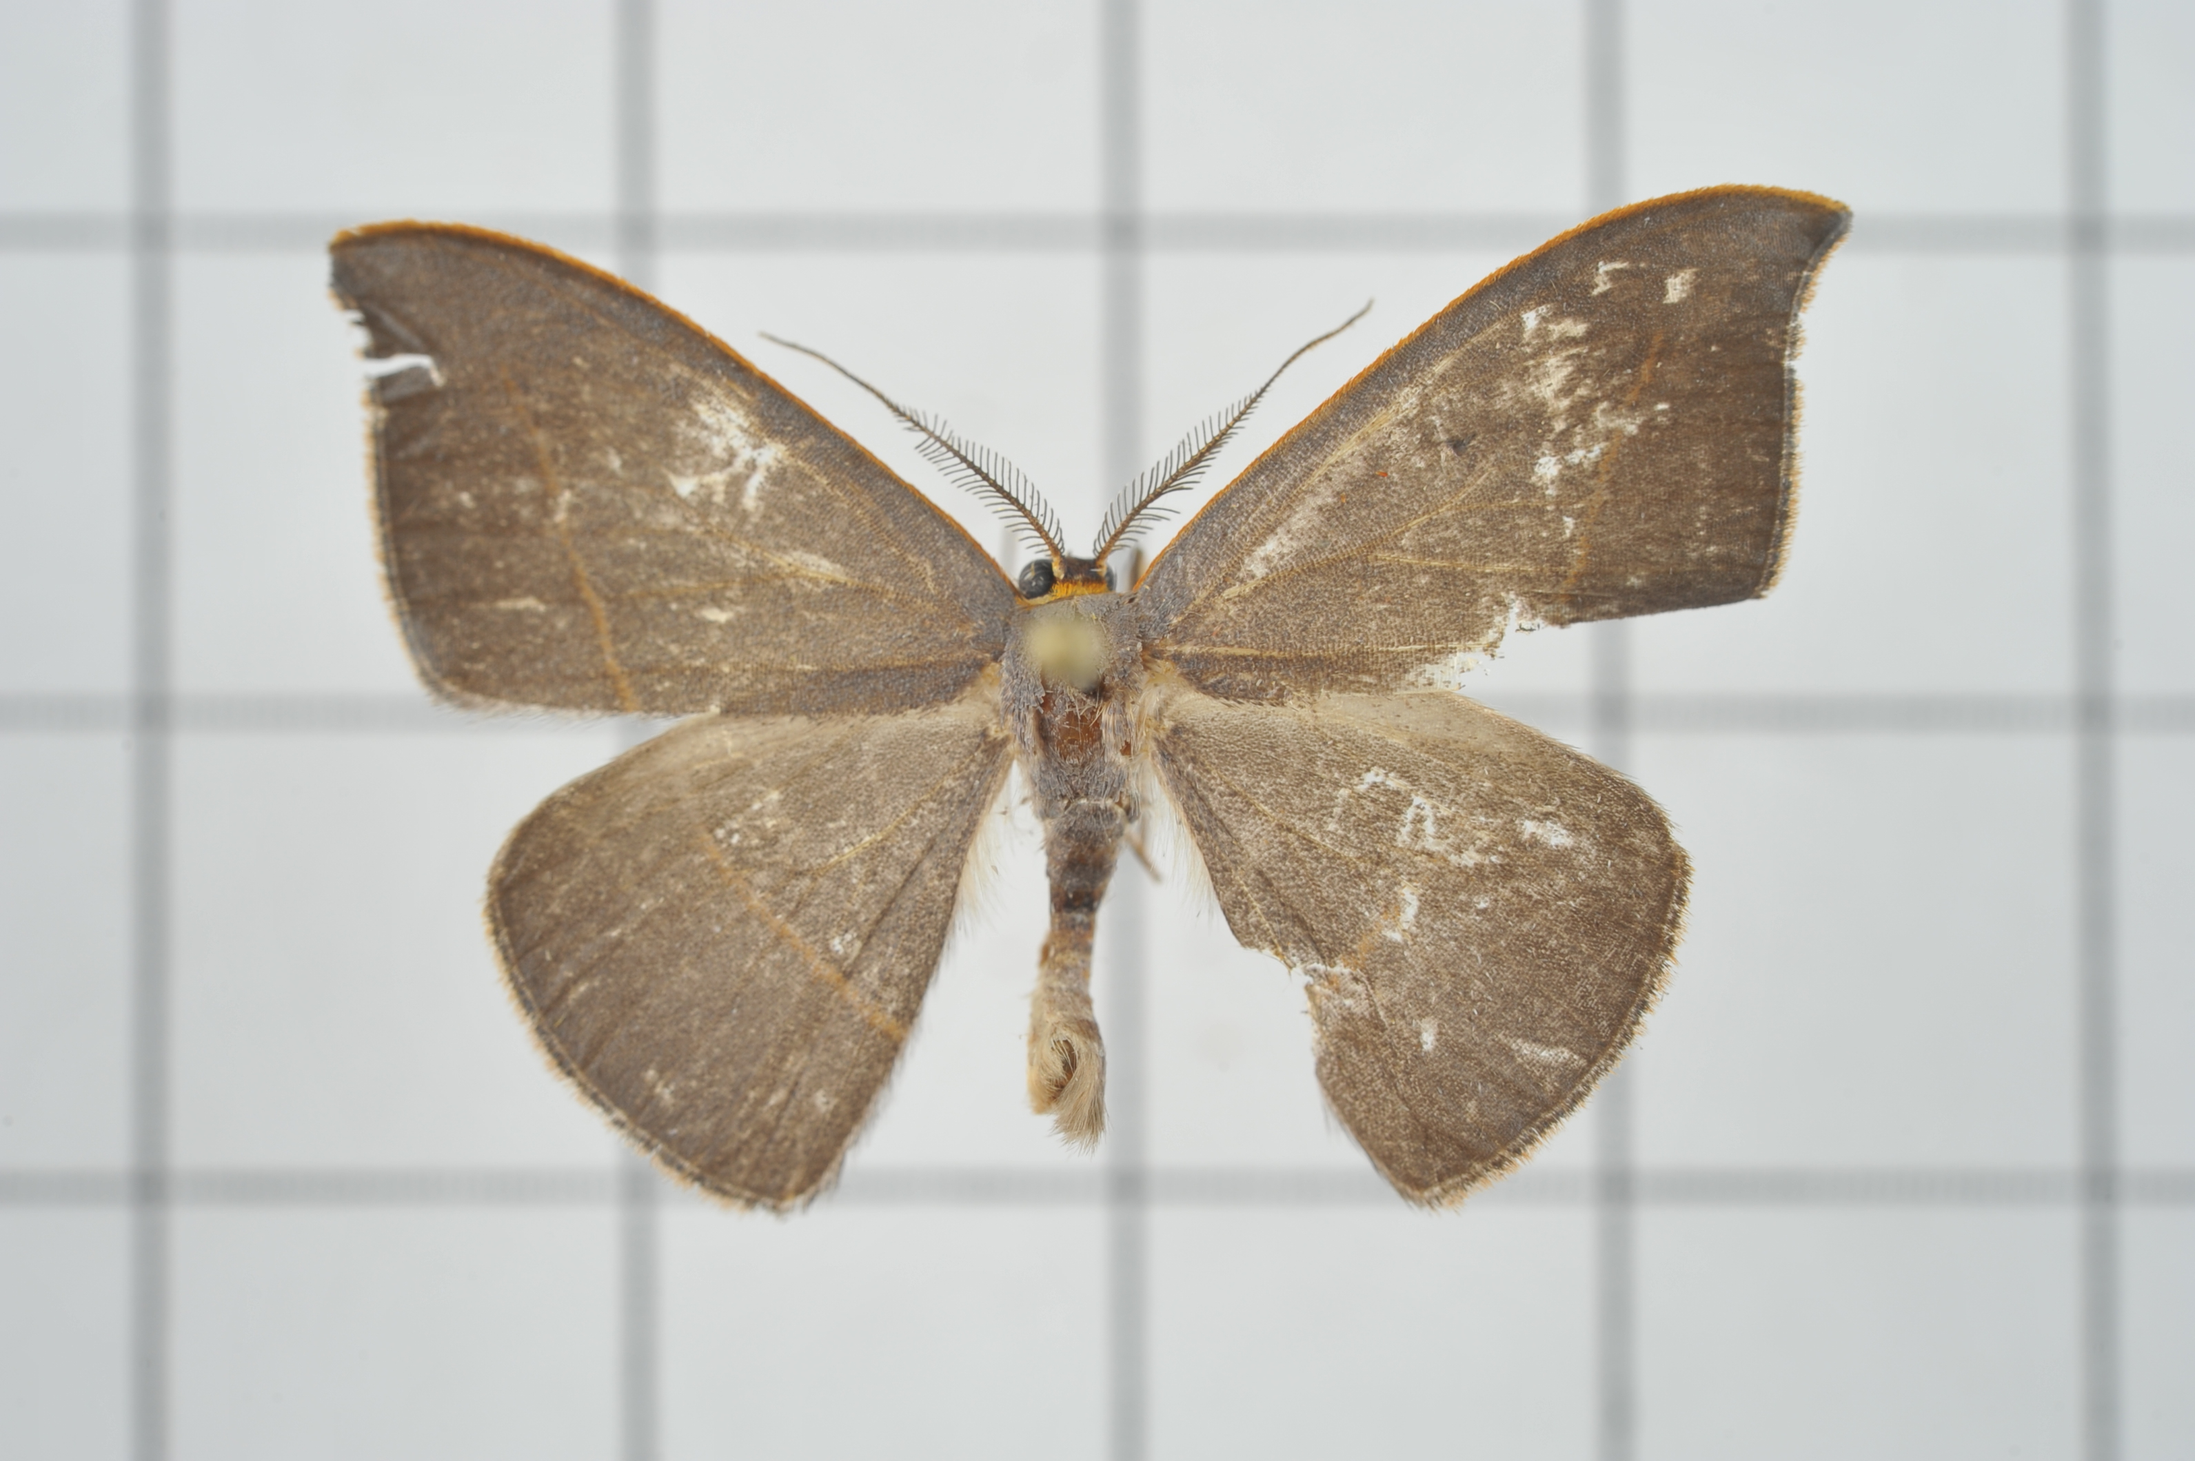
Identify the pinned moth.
Microblepsis violacea
